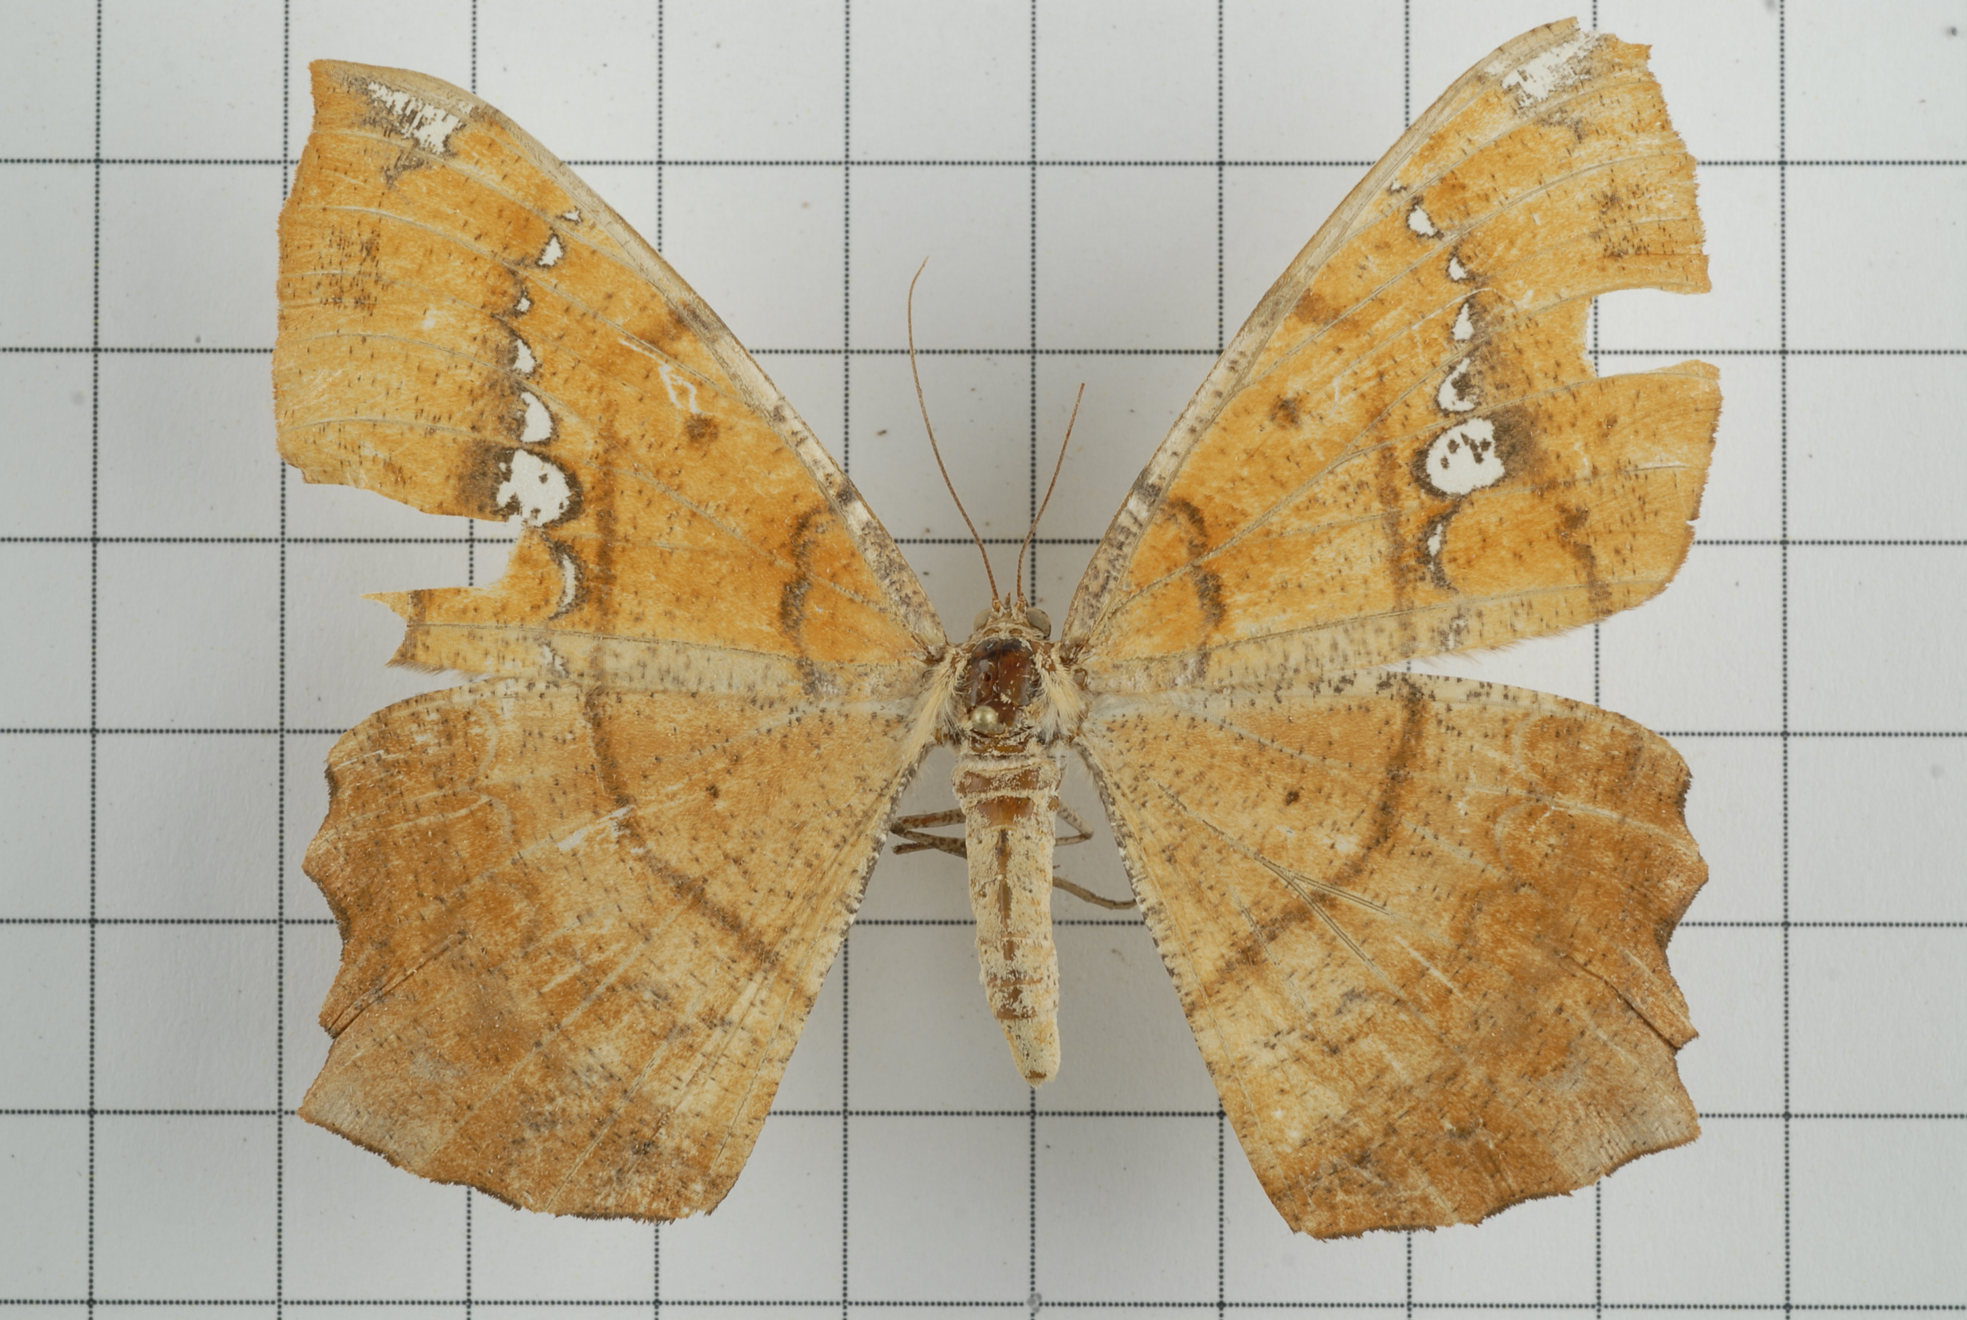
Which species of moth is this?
Amblychia angeronaria
